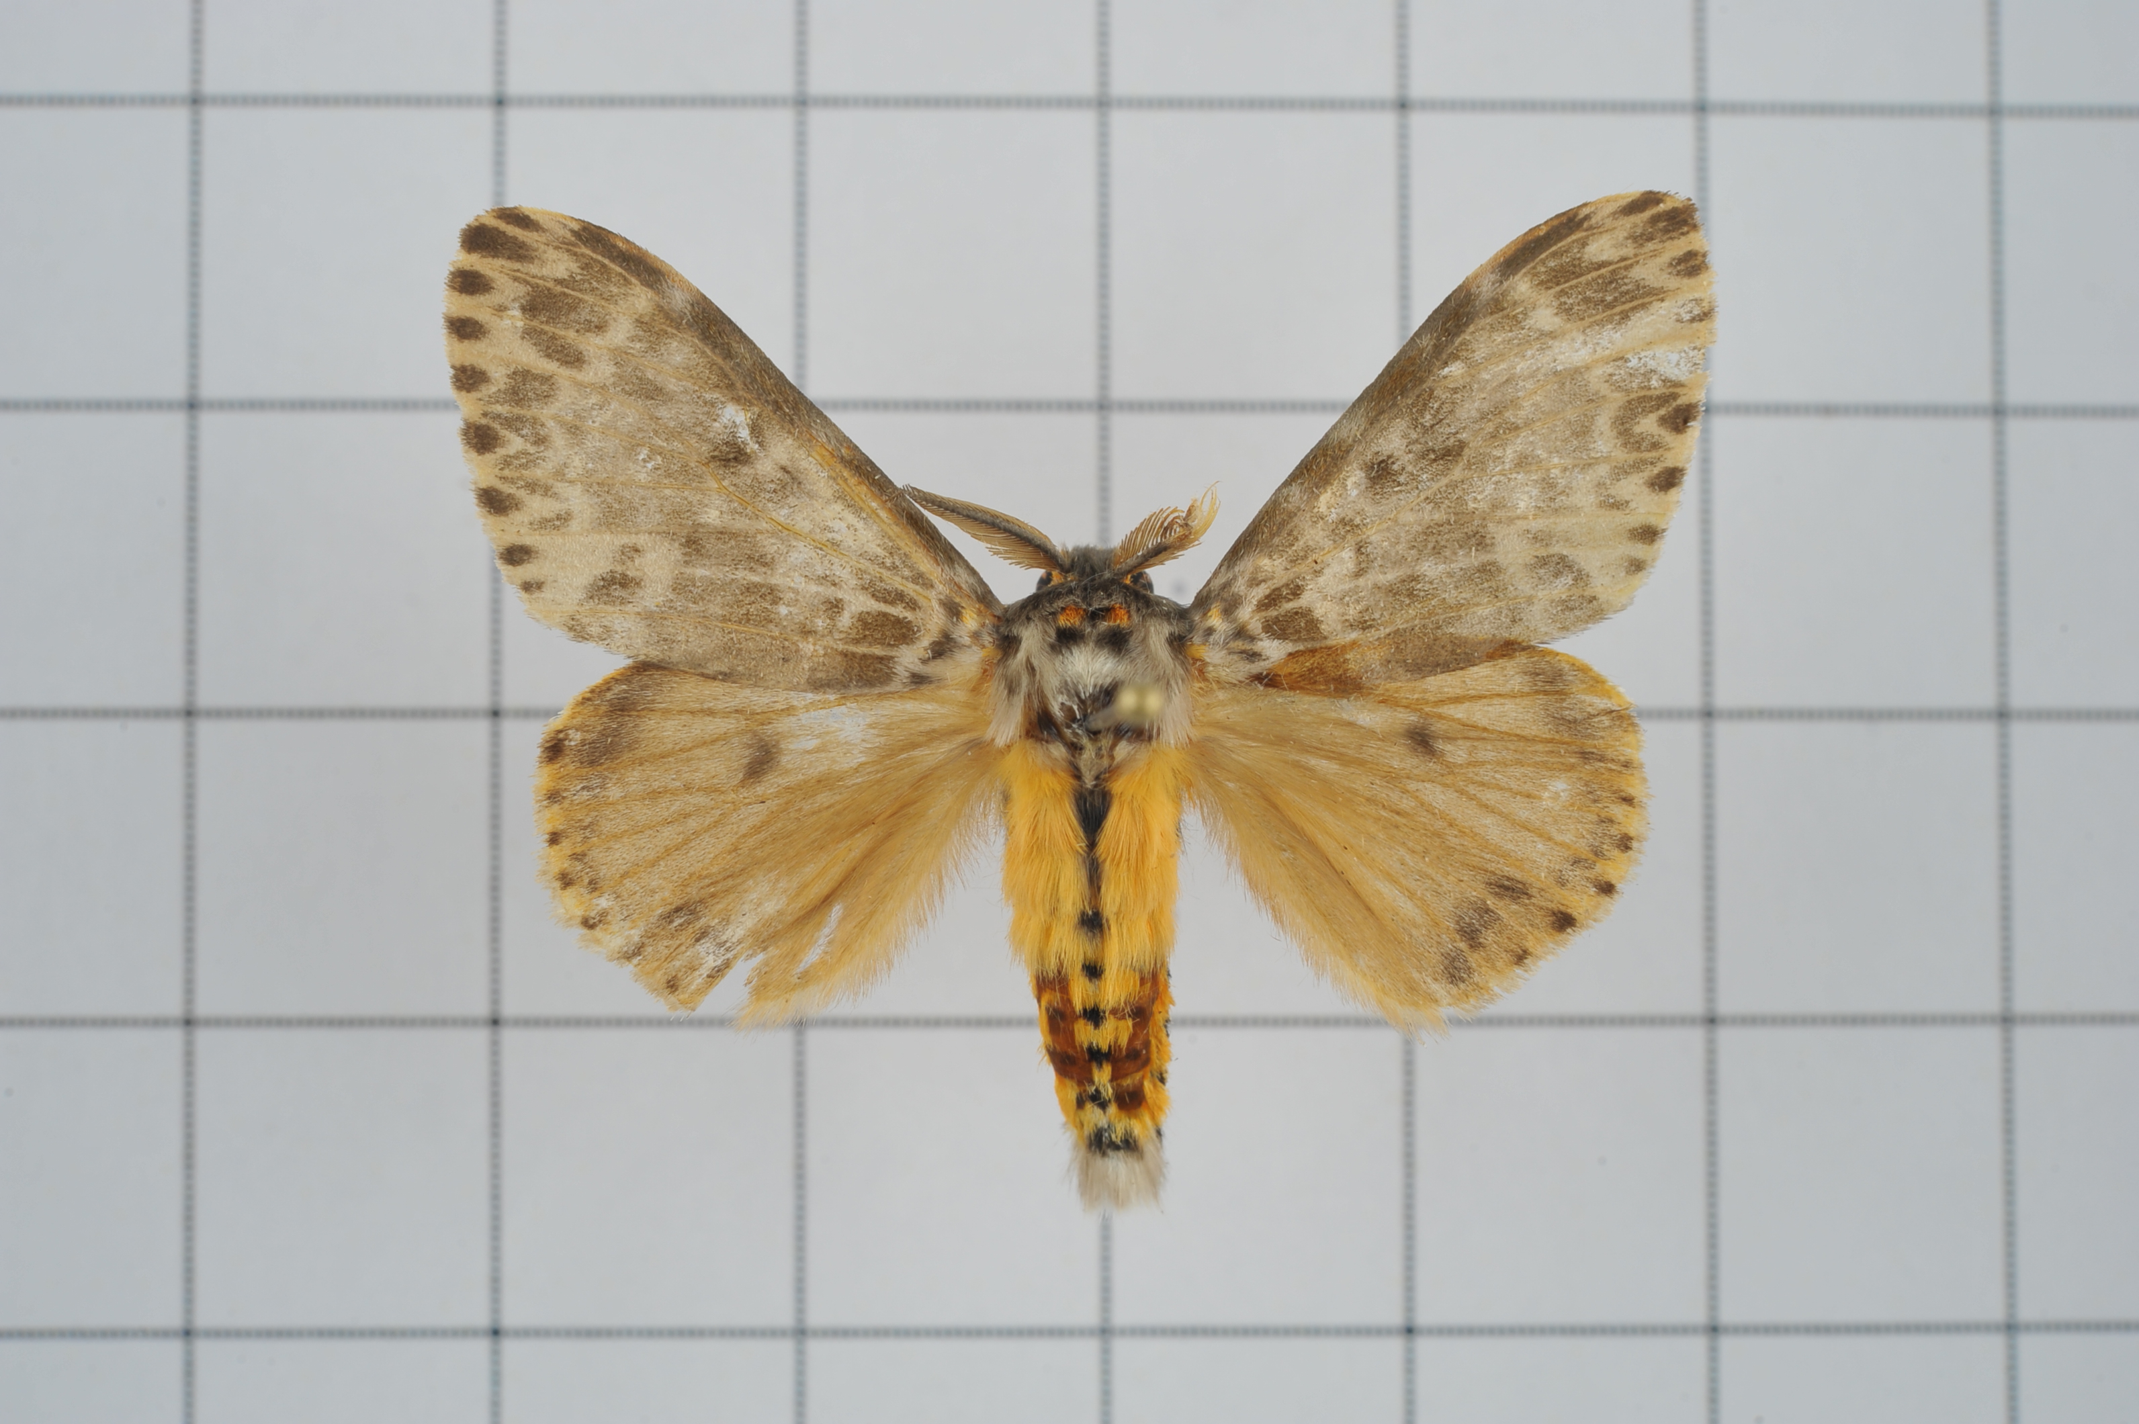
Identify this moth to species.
Lymantria mathura subpallida
